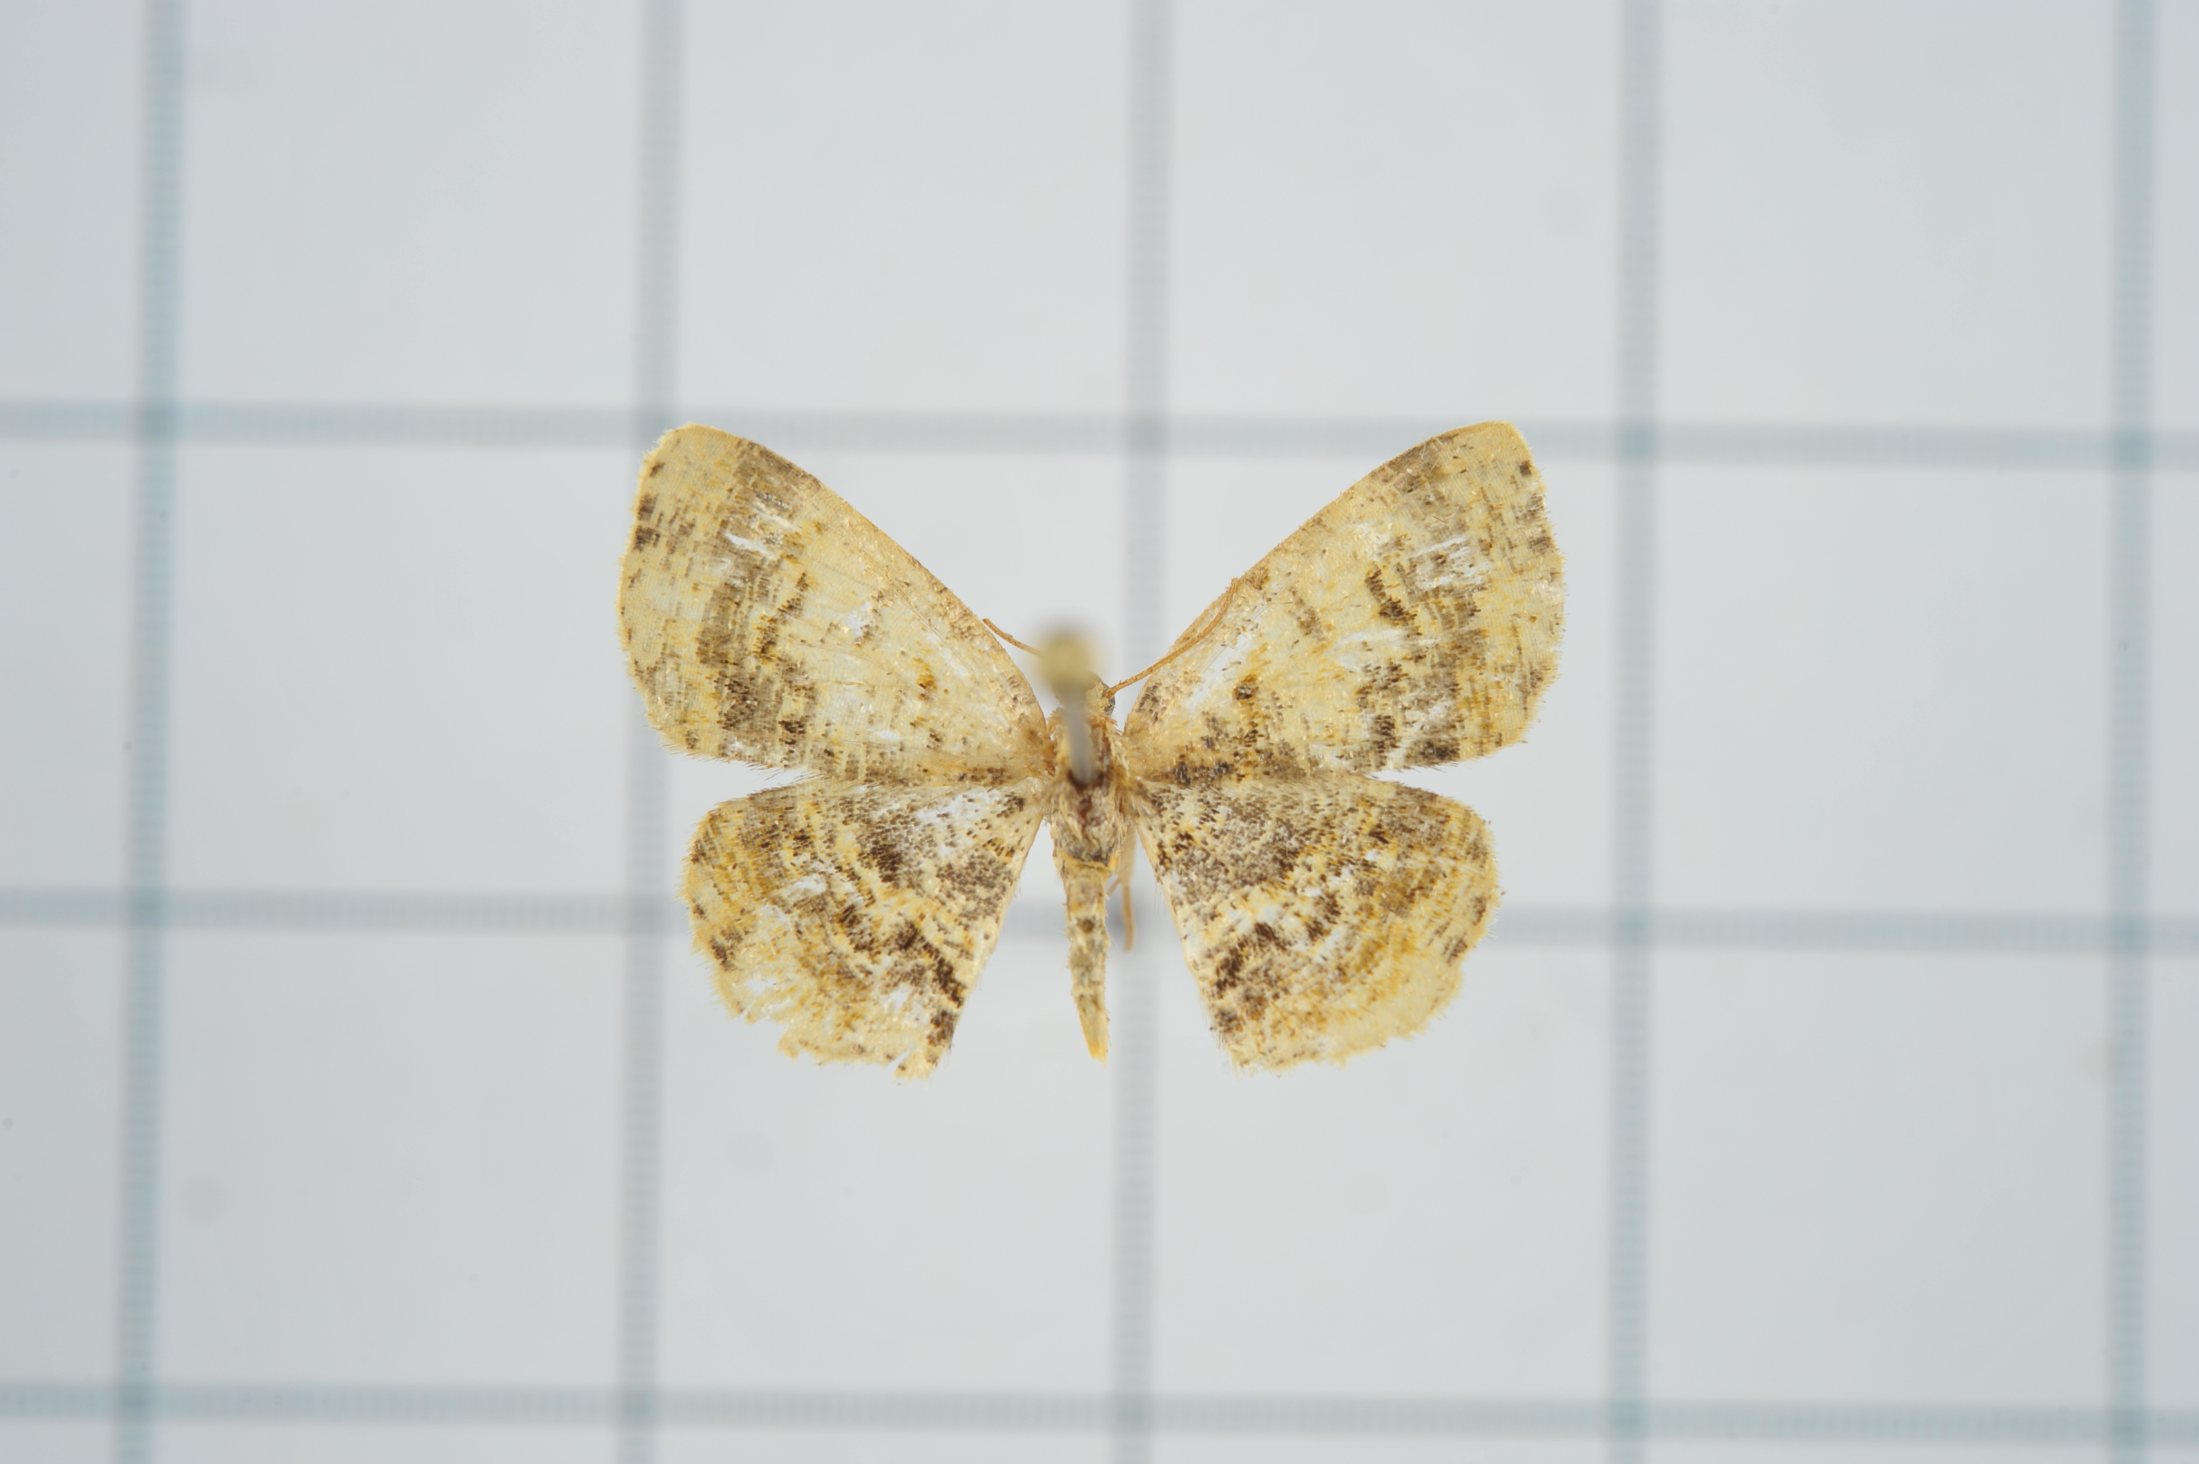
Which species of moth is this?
Ninodes splendens
